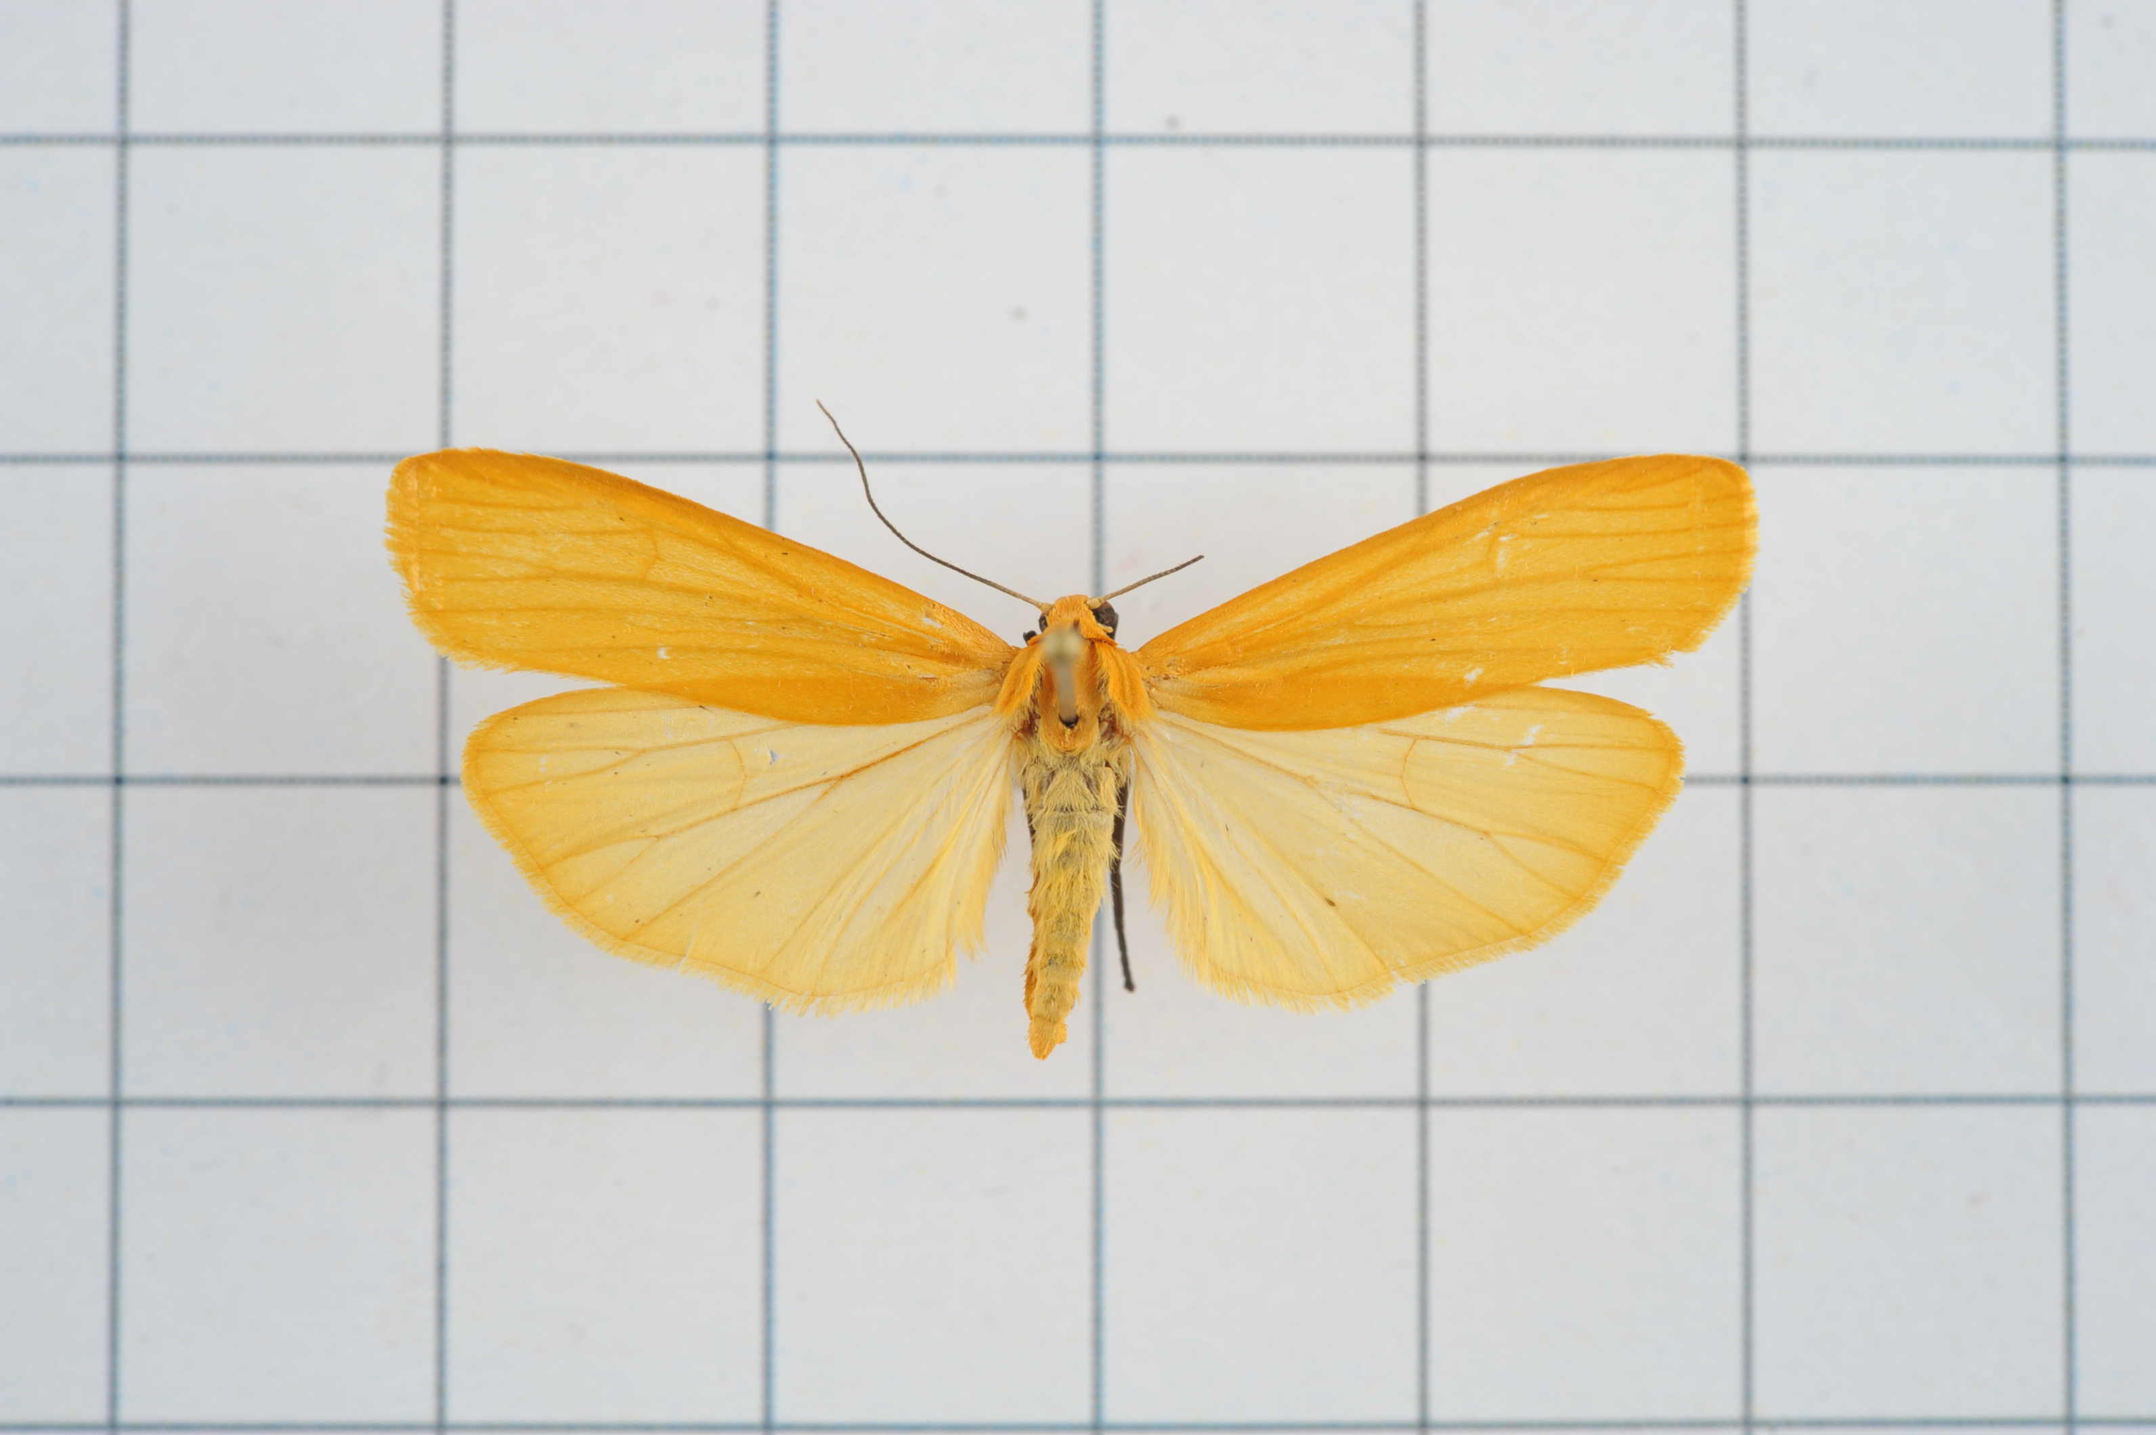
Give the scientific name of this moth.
Katha magnata magnata
